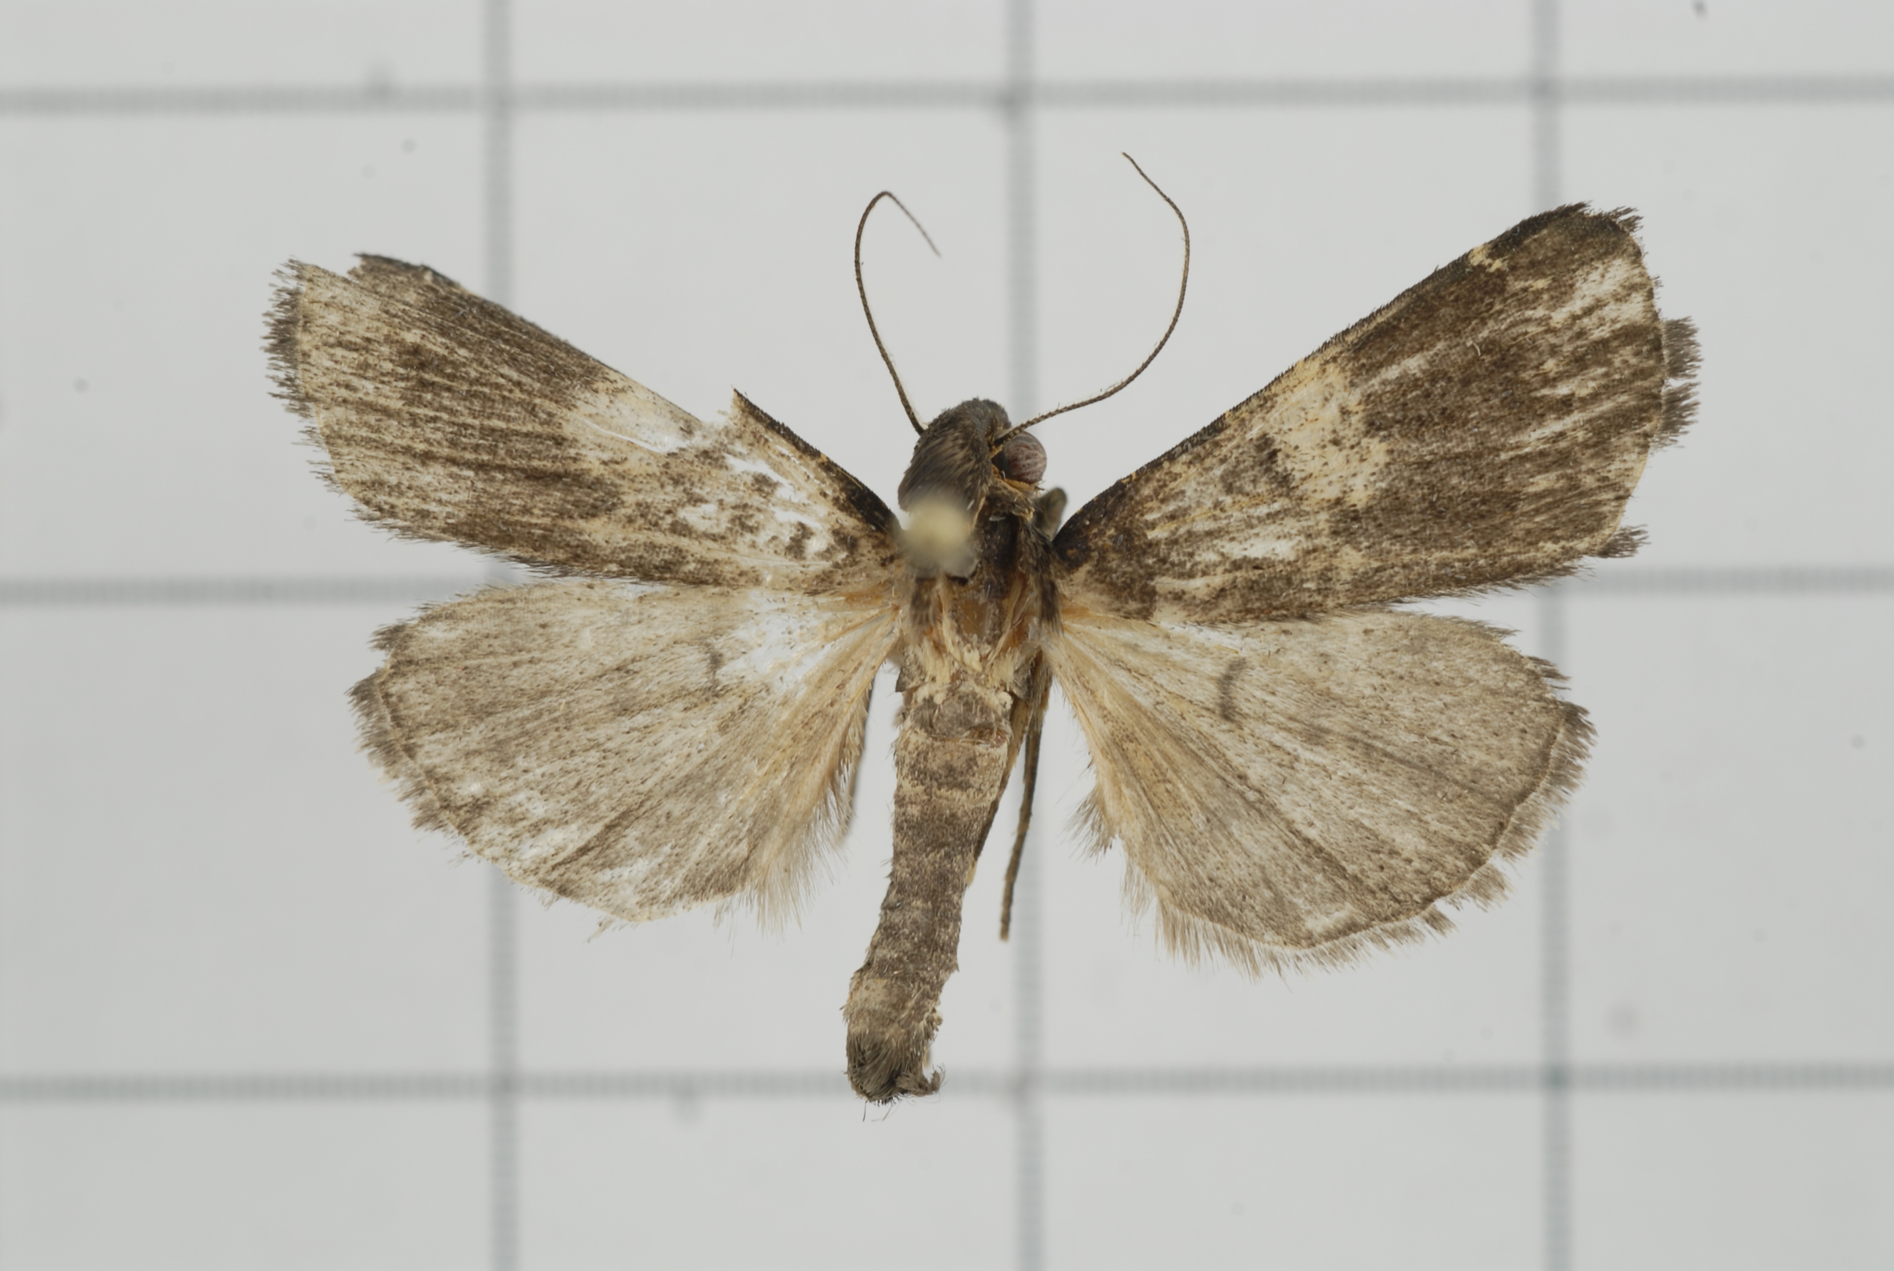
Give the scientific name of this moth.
Hydrillodes gravatalis
